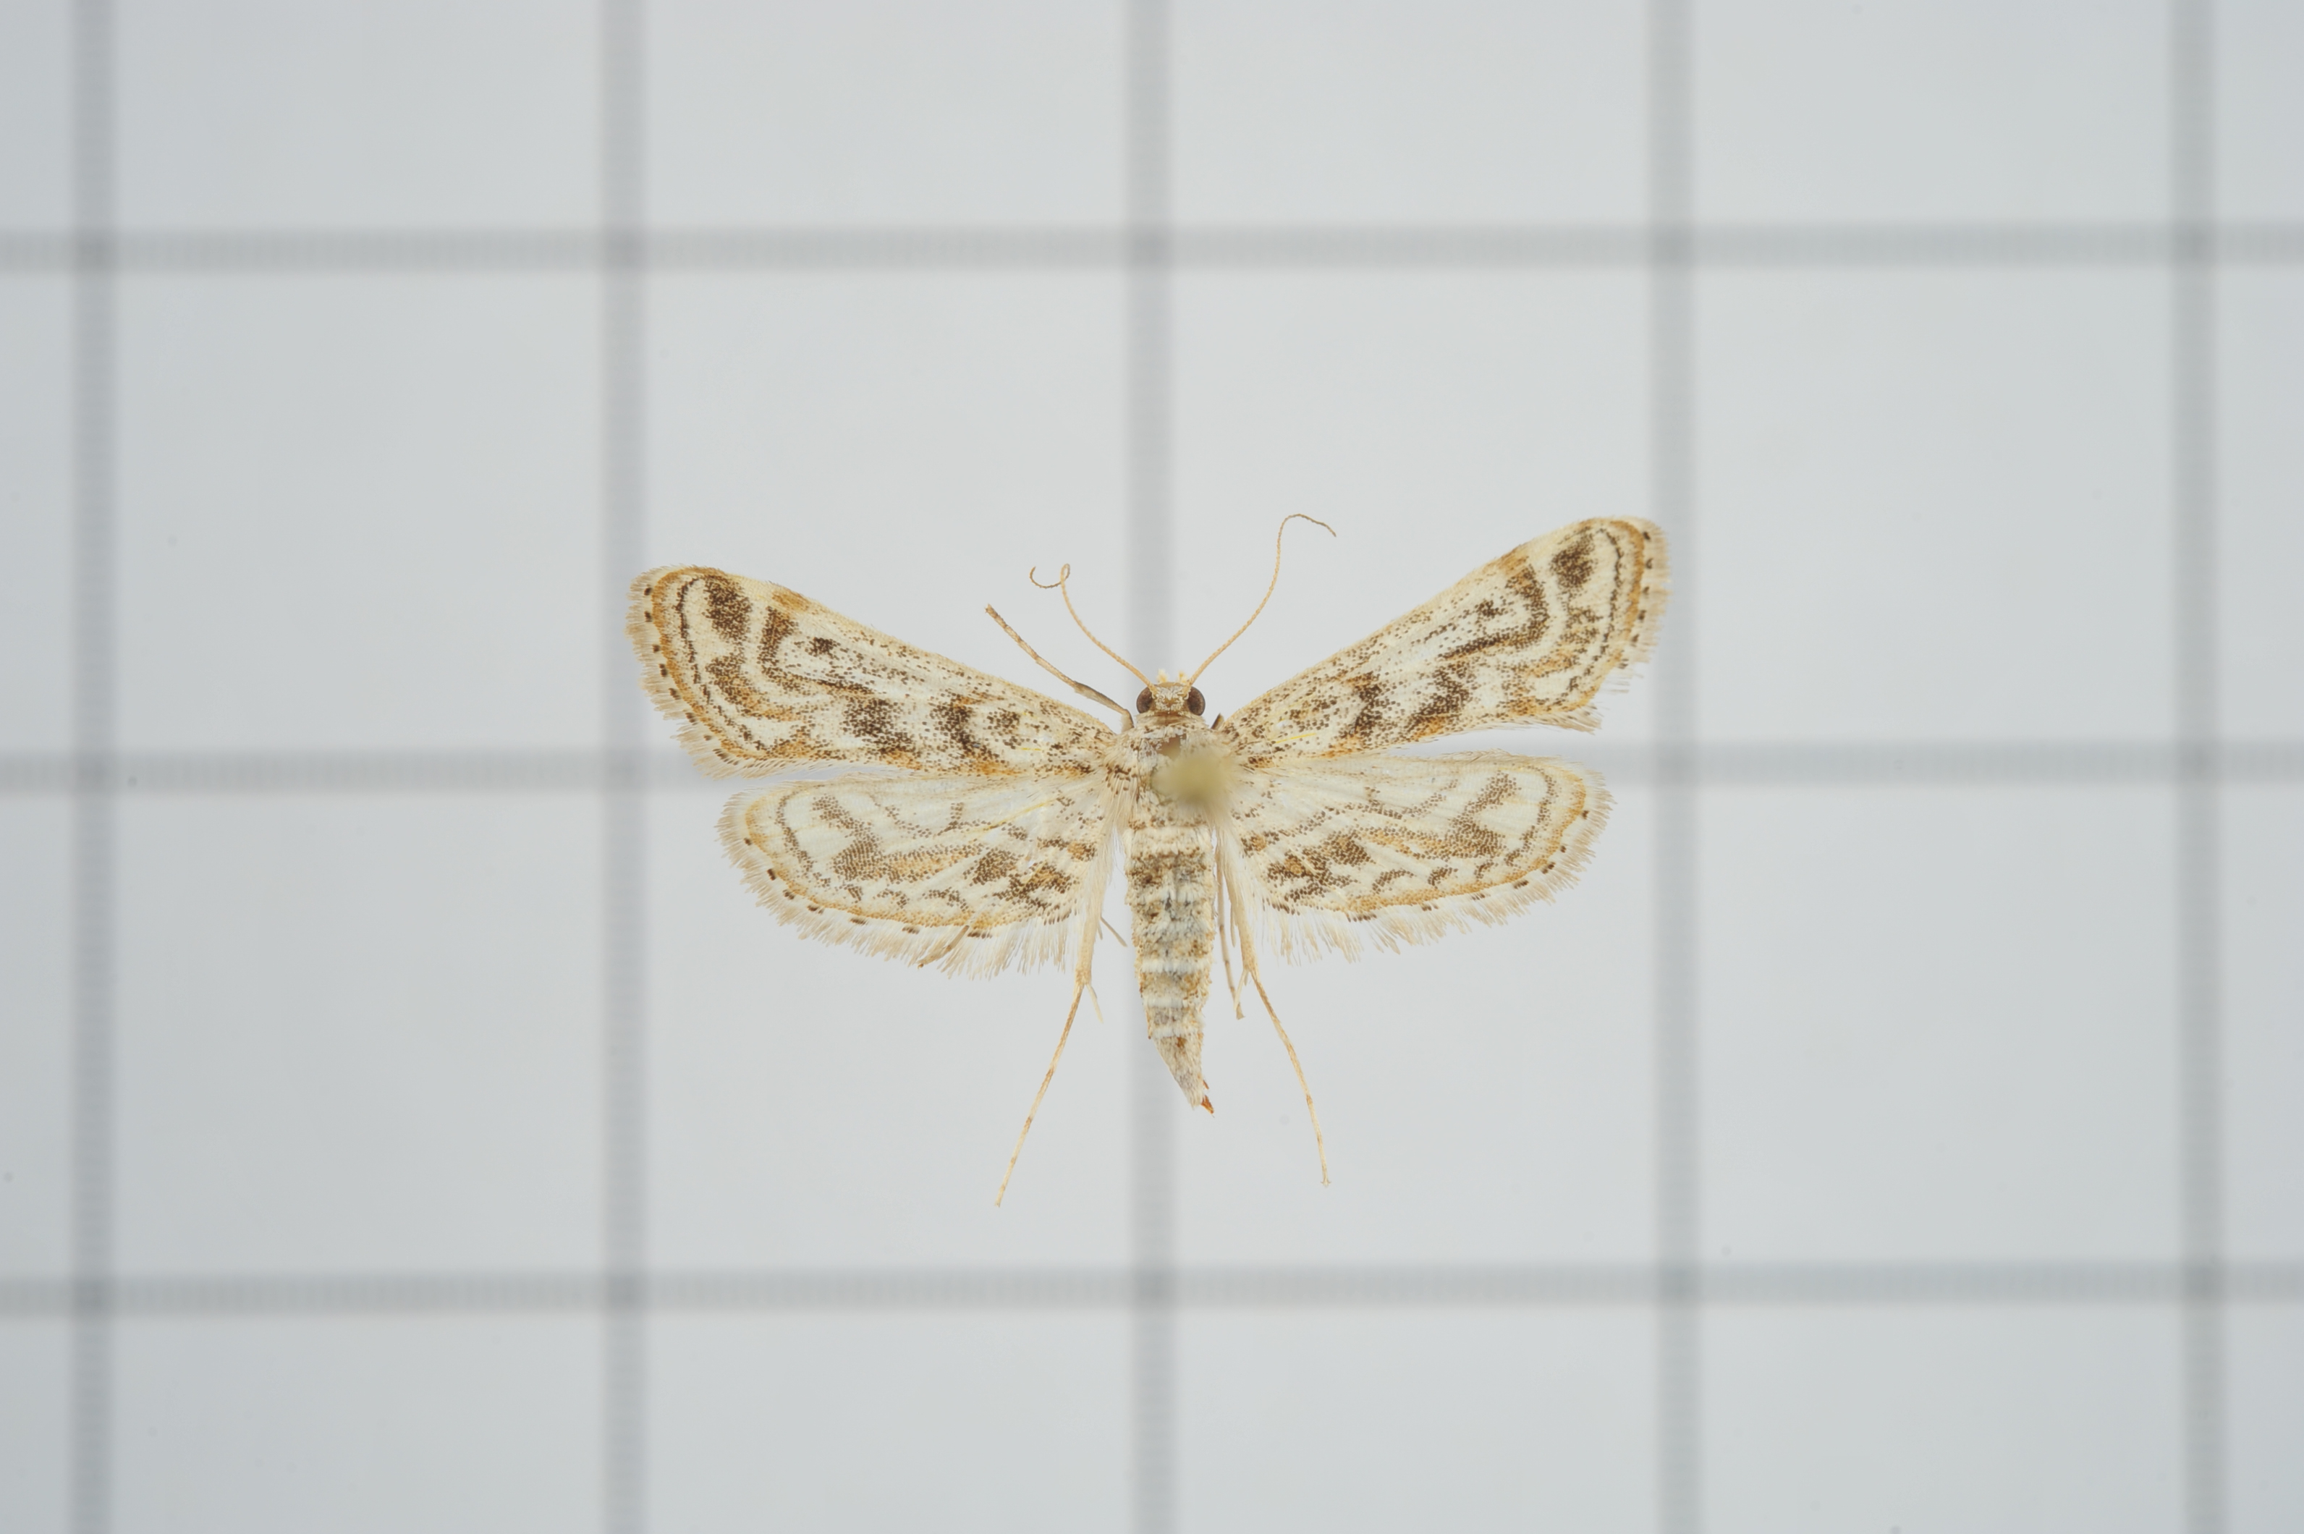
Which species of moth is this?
Parapoynx diminutalis
